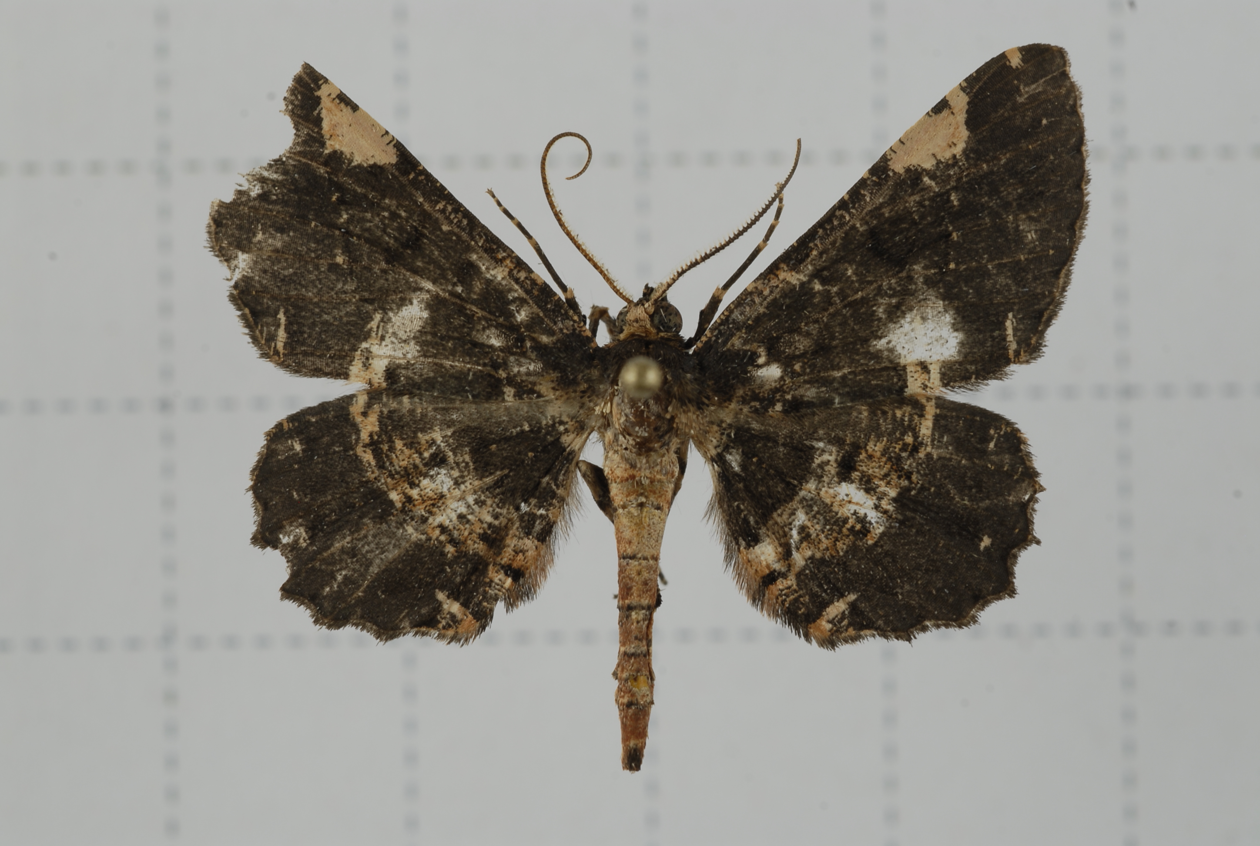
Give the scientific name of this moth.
Abaciscus costimacula
